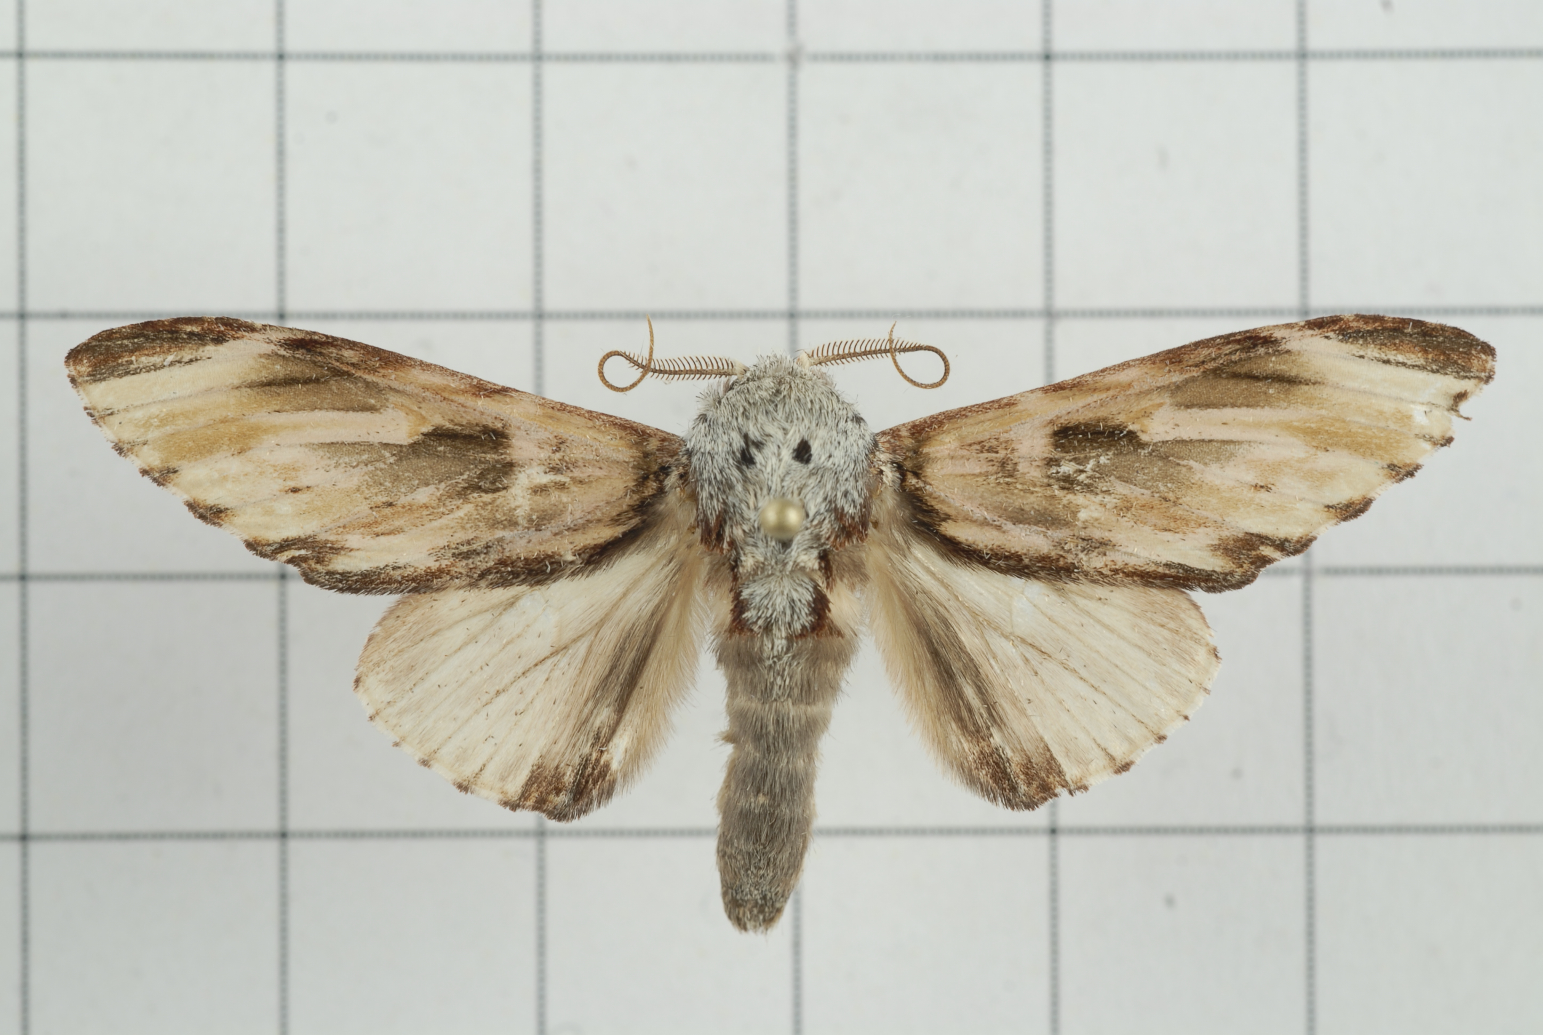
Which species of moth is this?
Neopheosia fasciata fasciata
